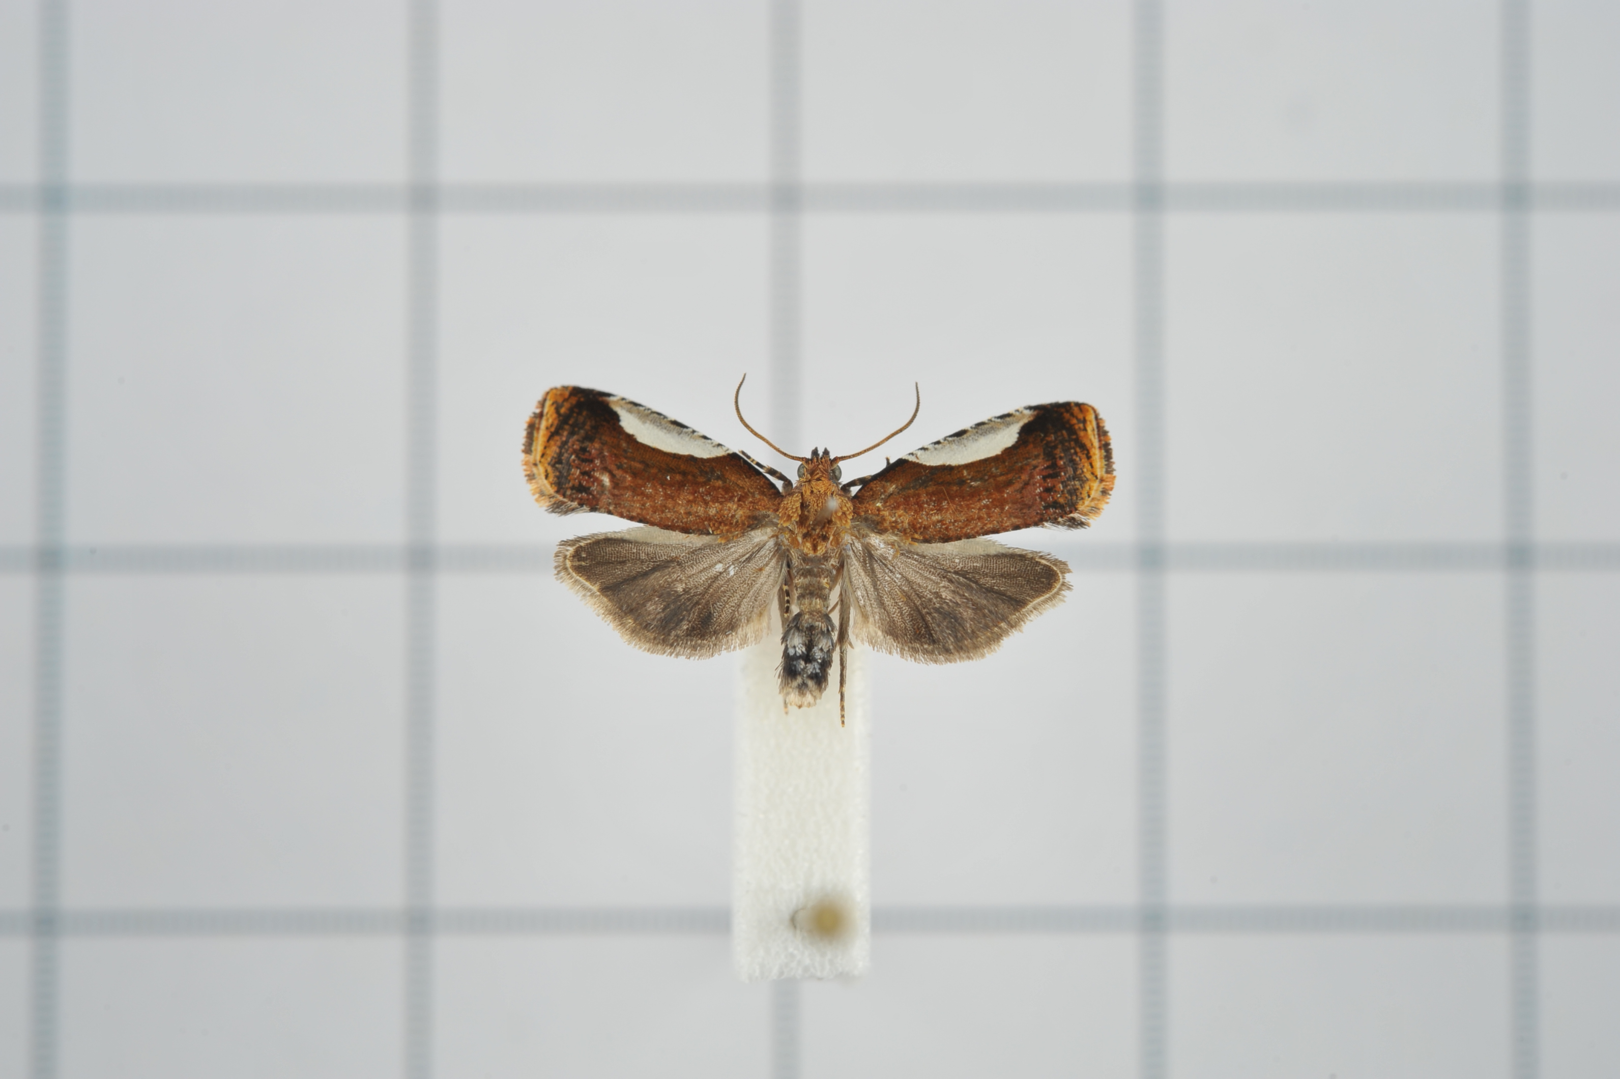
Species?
Statherotoxys hedraea
